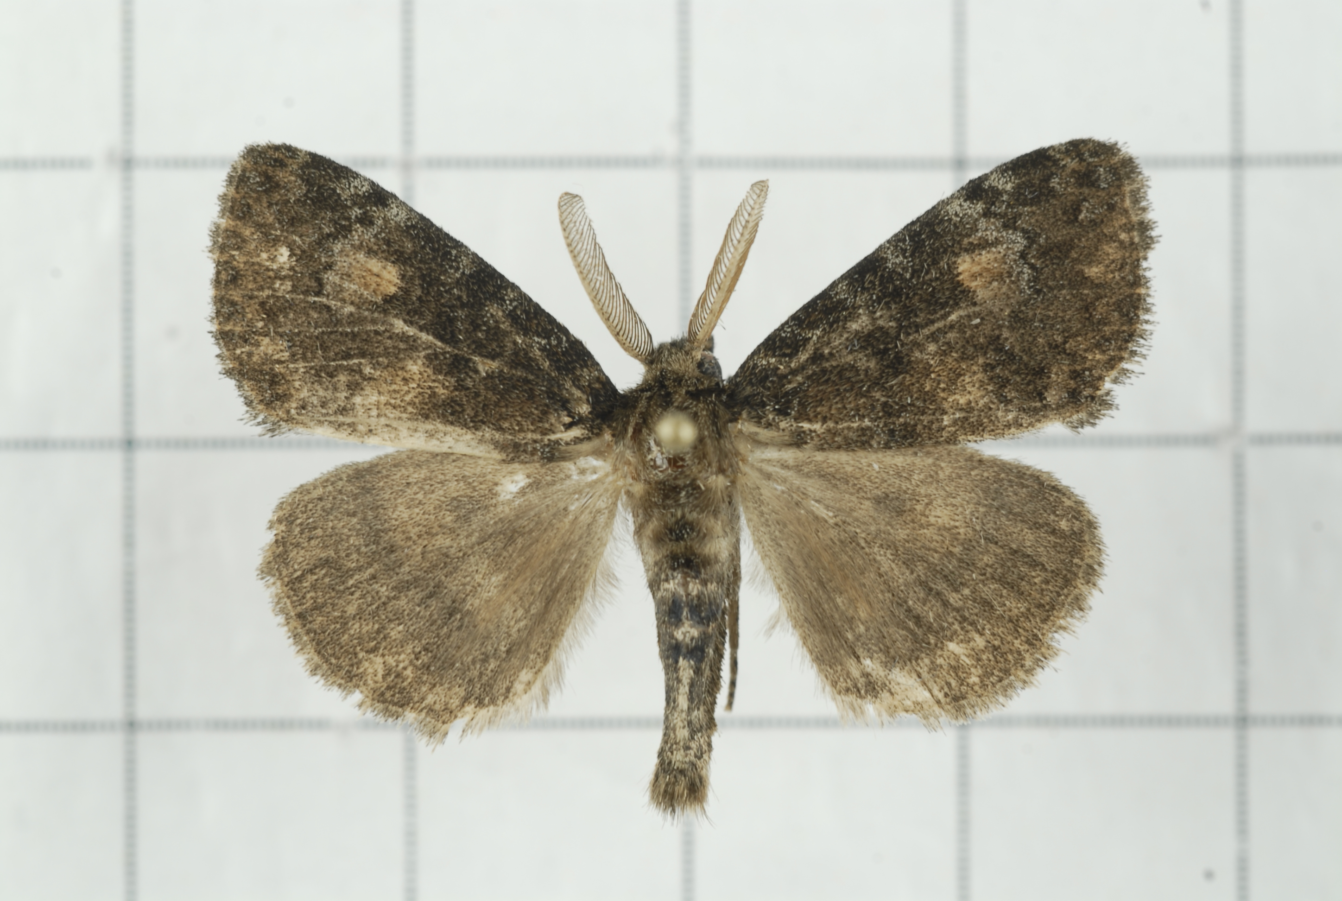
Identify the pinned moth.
Ilema kosemponica
